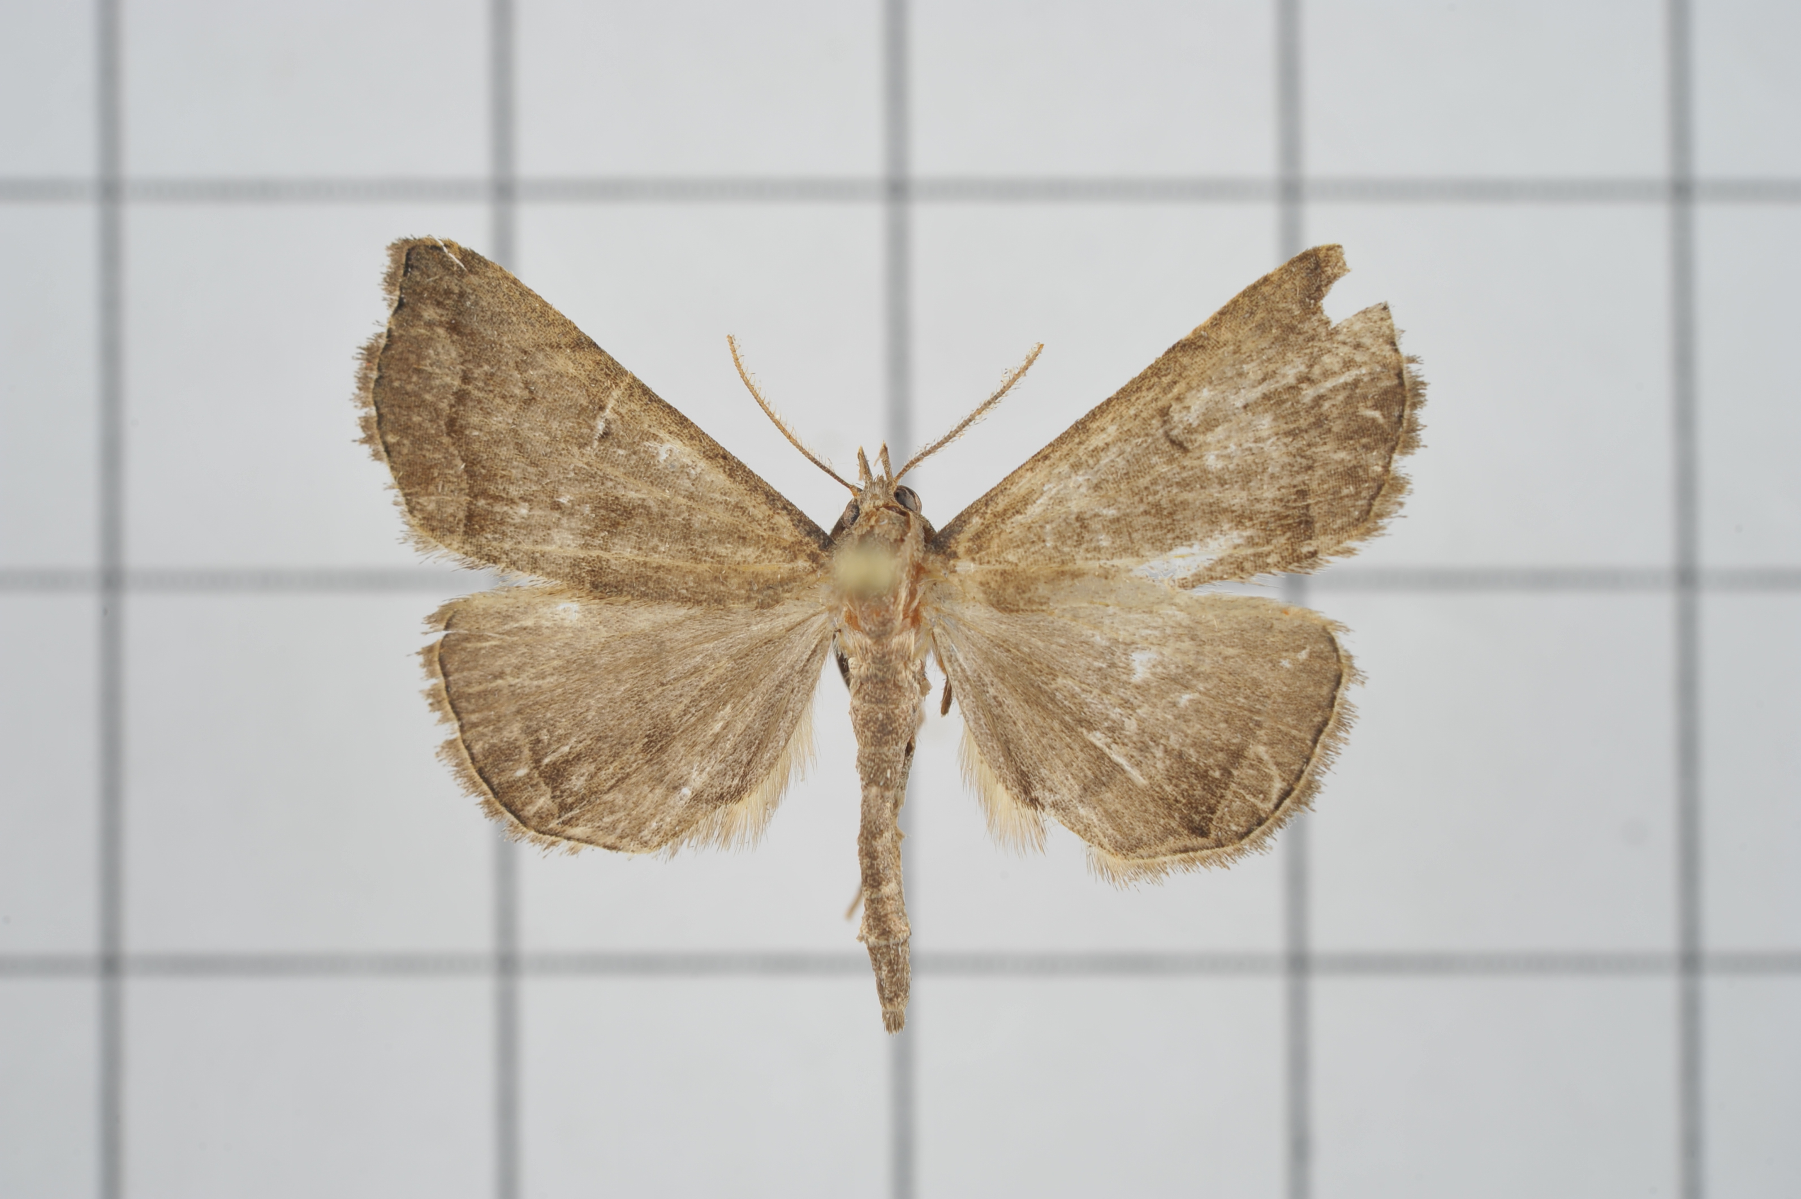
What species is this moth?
Herminia undulata
